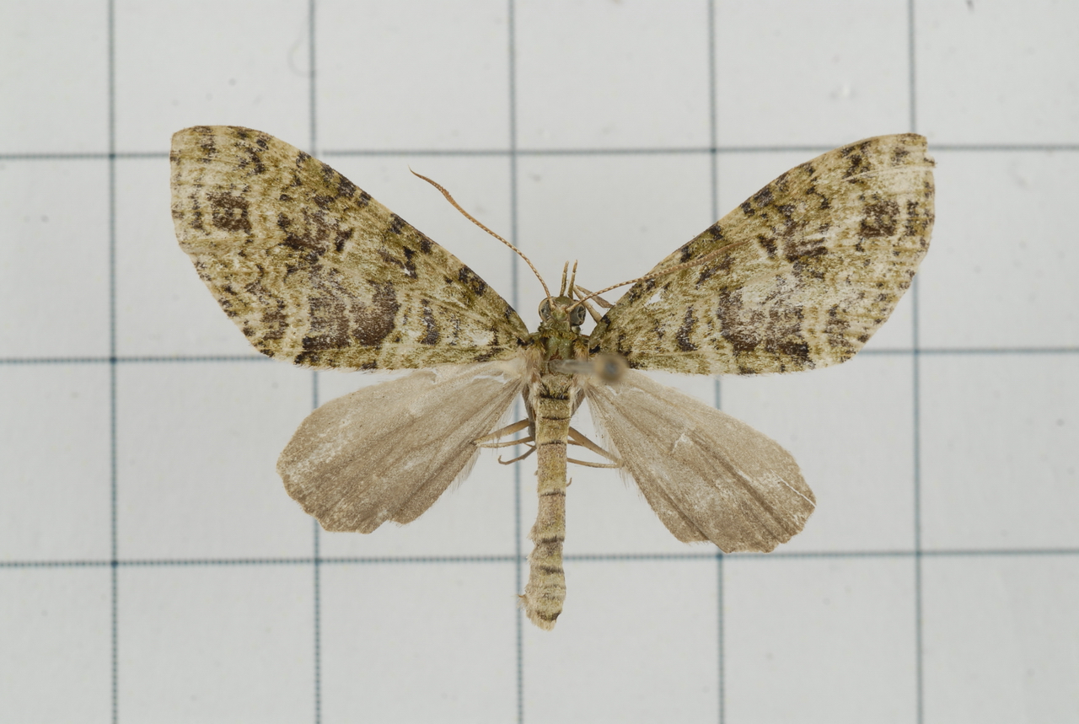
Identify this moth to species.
Hypocometa clauda
